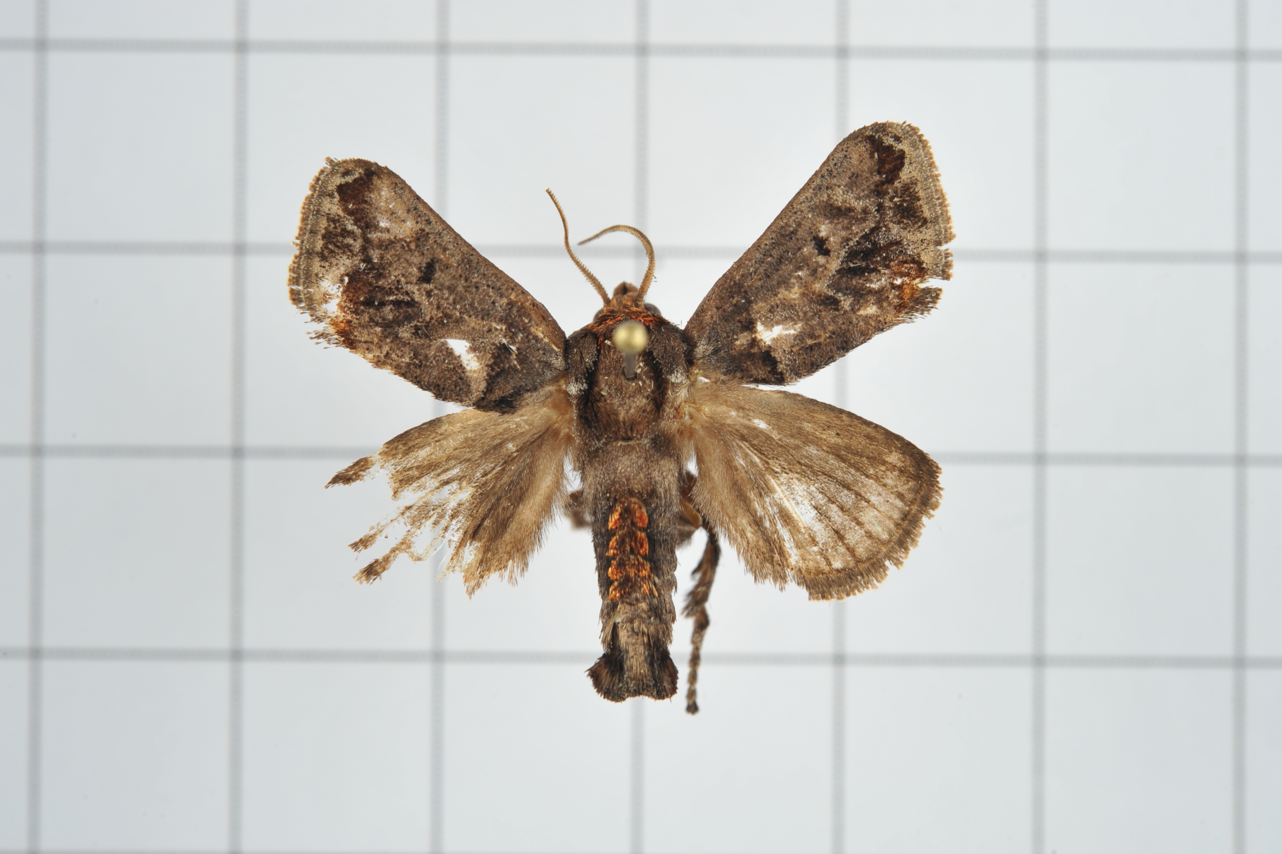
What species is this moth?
Phlossa conjuncta
